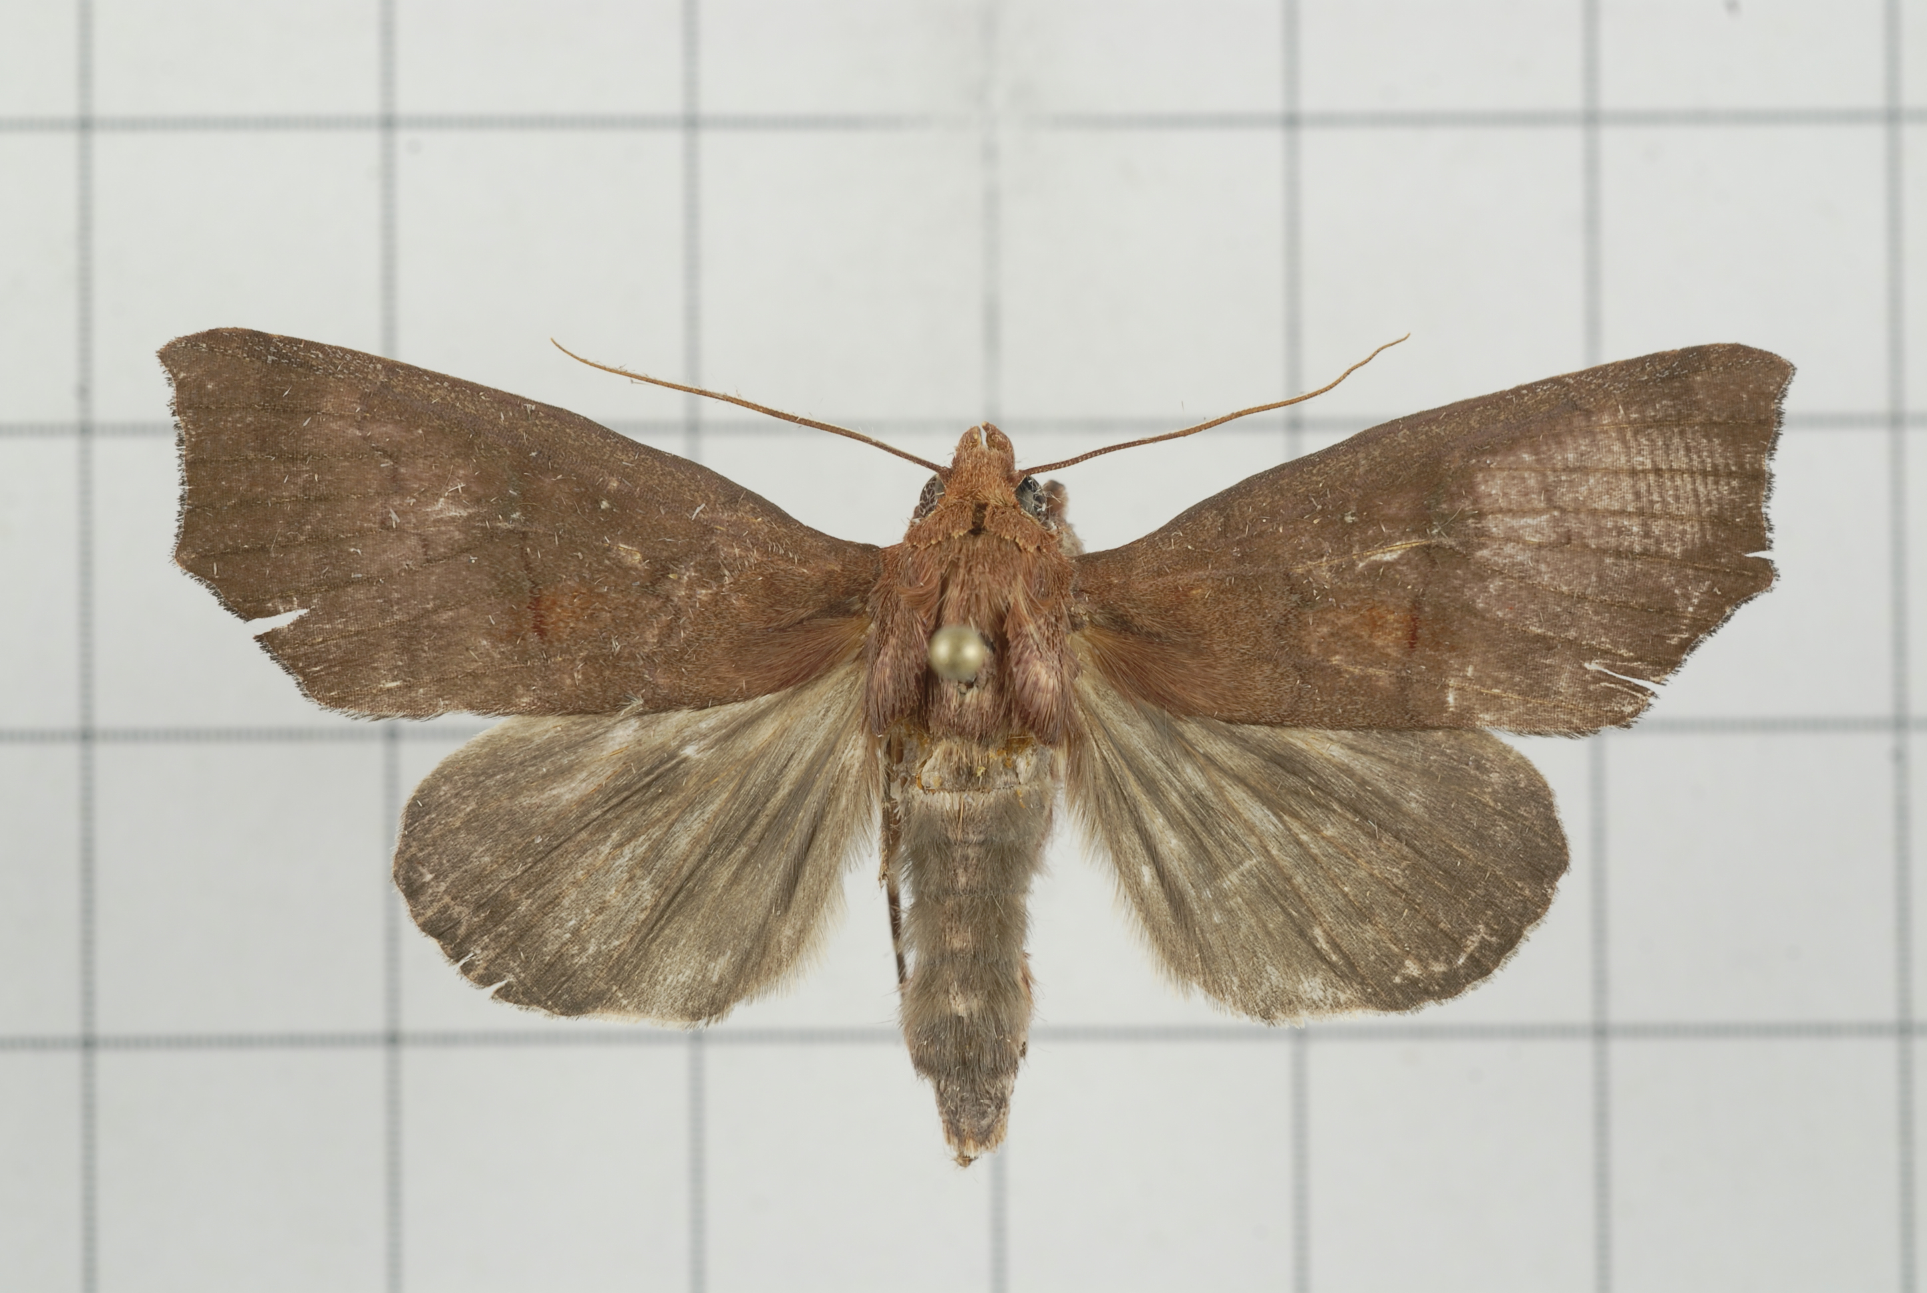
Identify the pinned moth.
Rusicada privata
